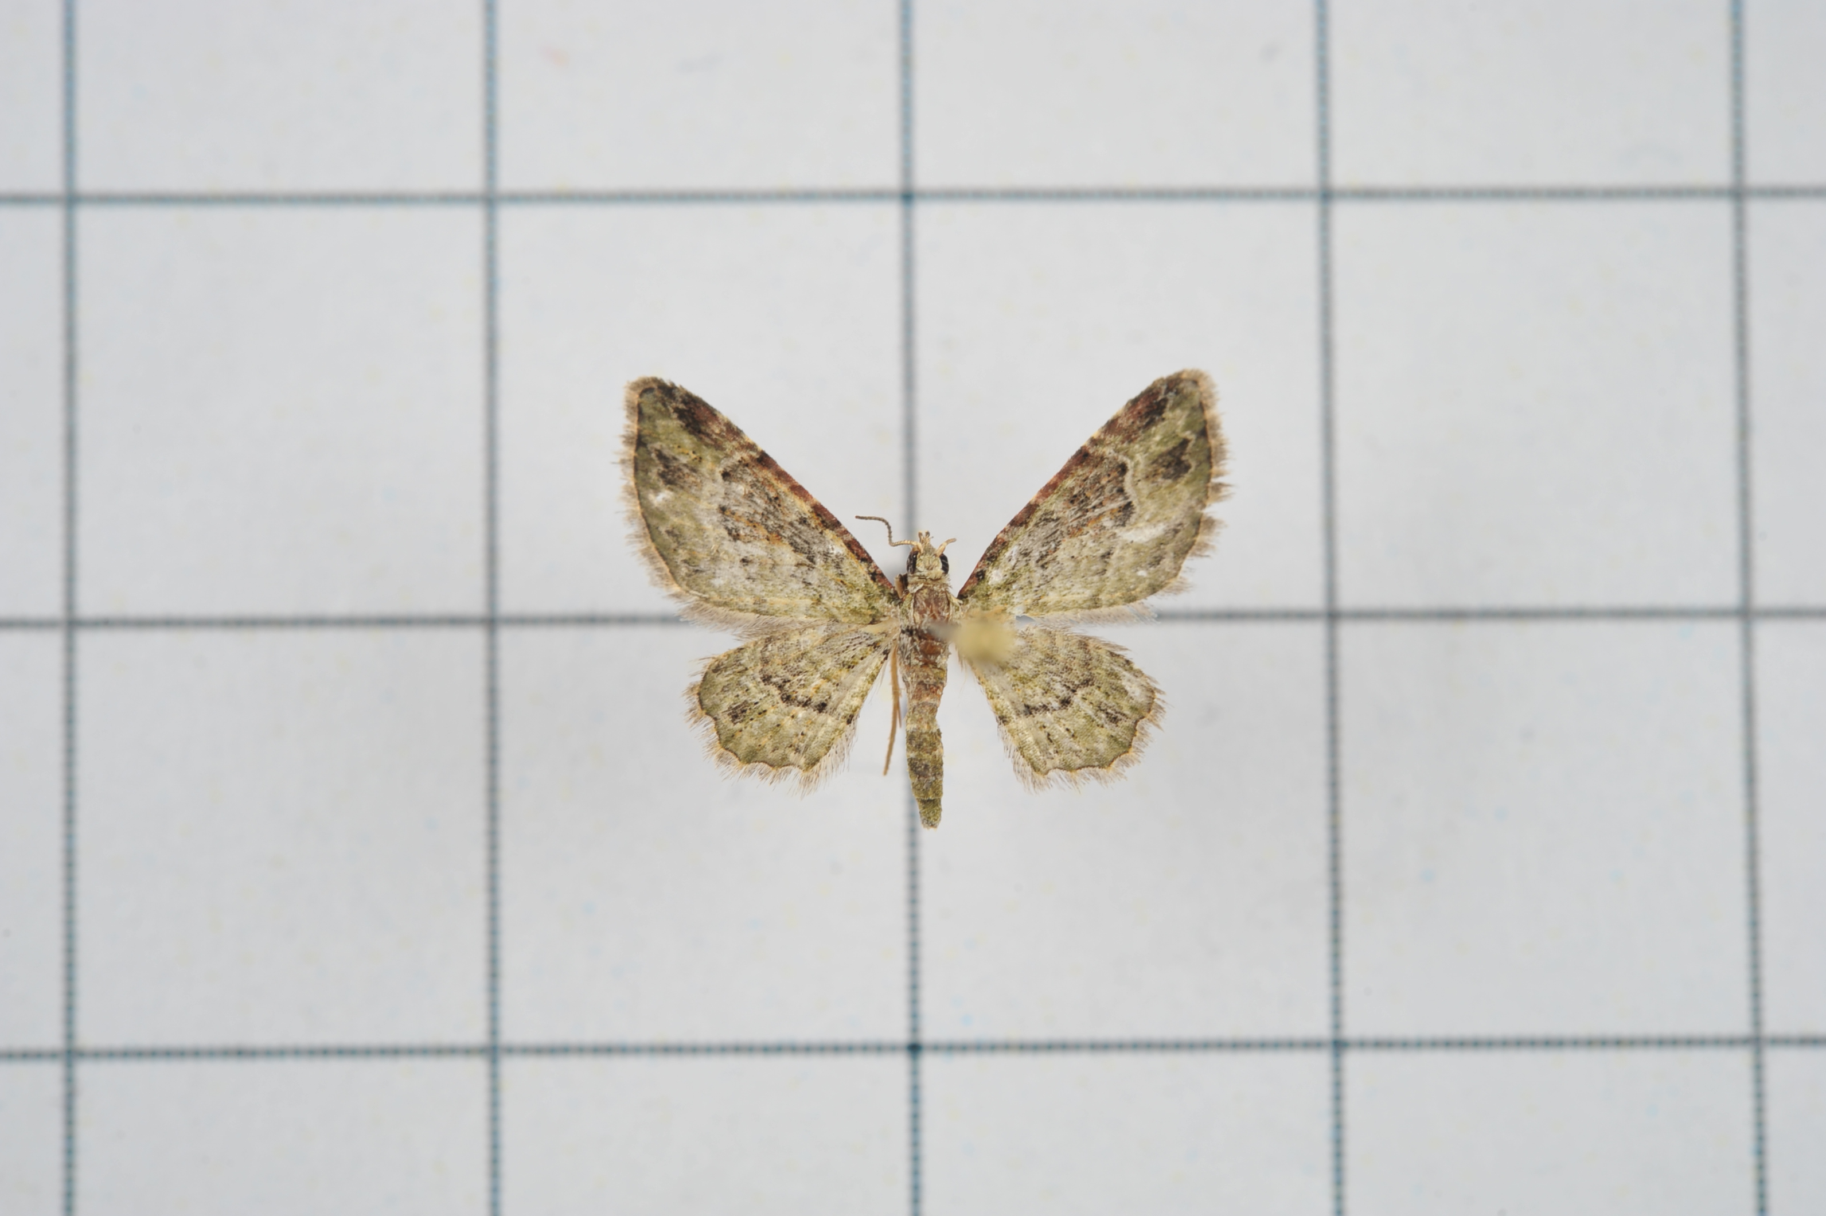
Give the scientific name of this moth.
Calluga costalis
